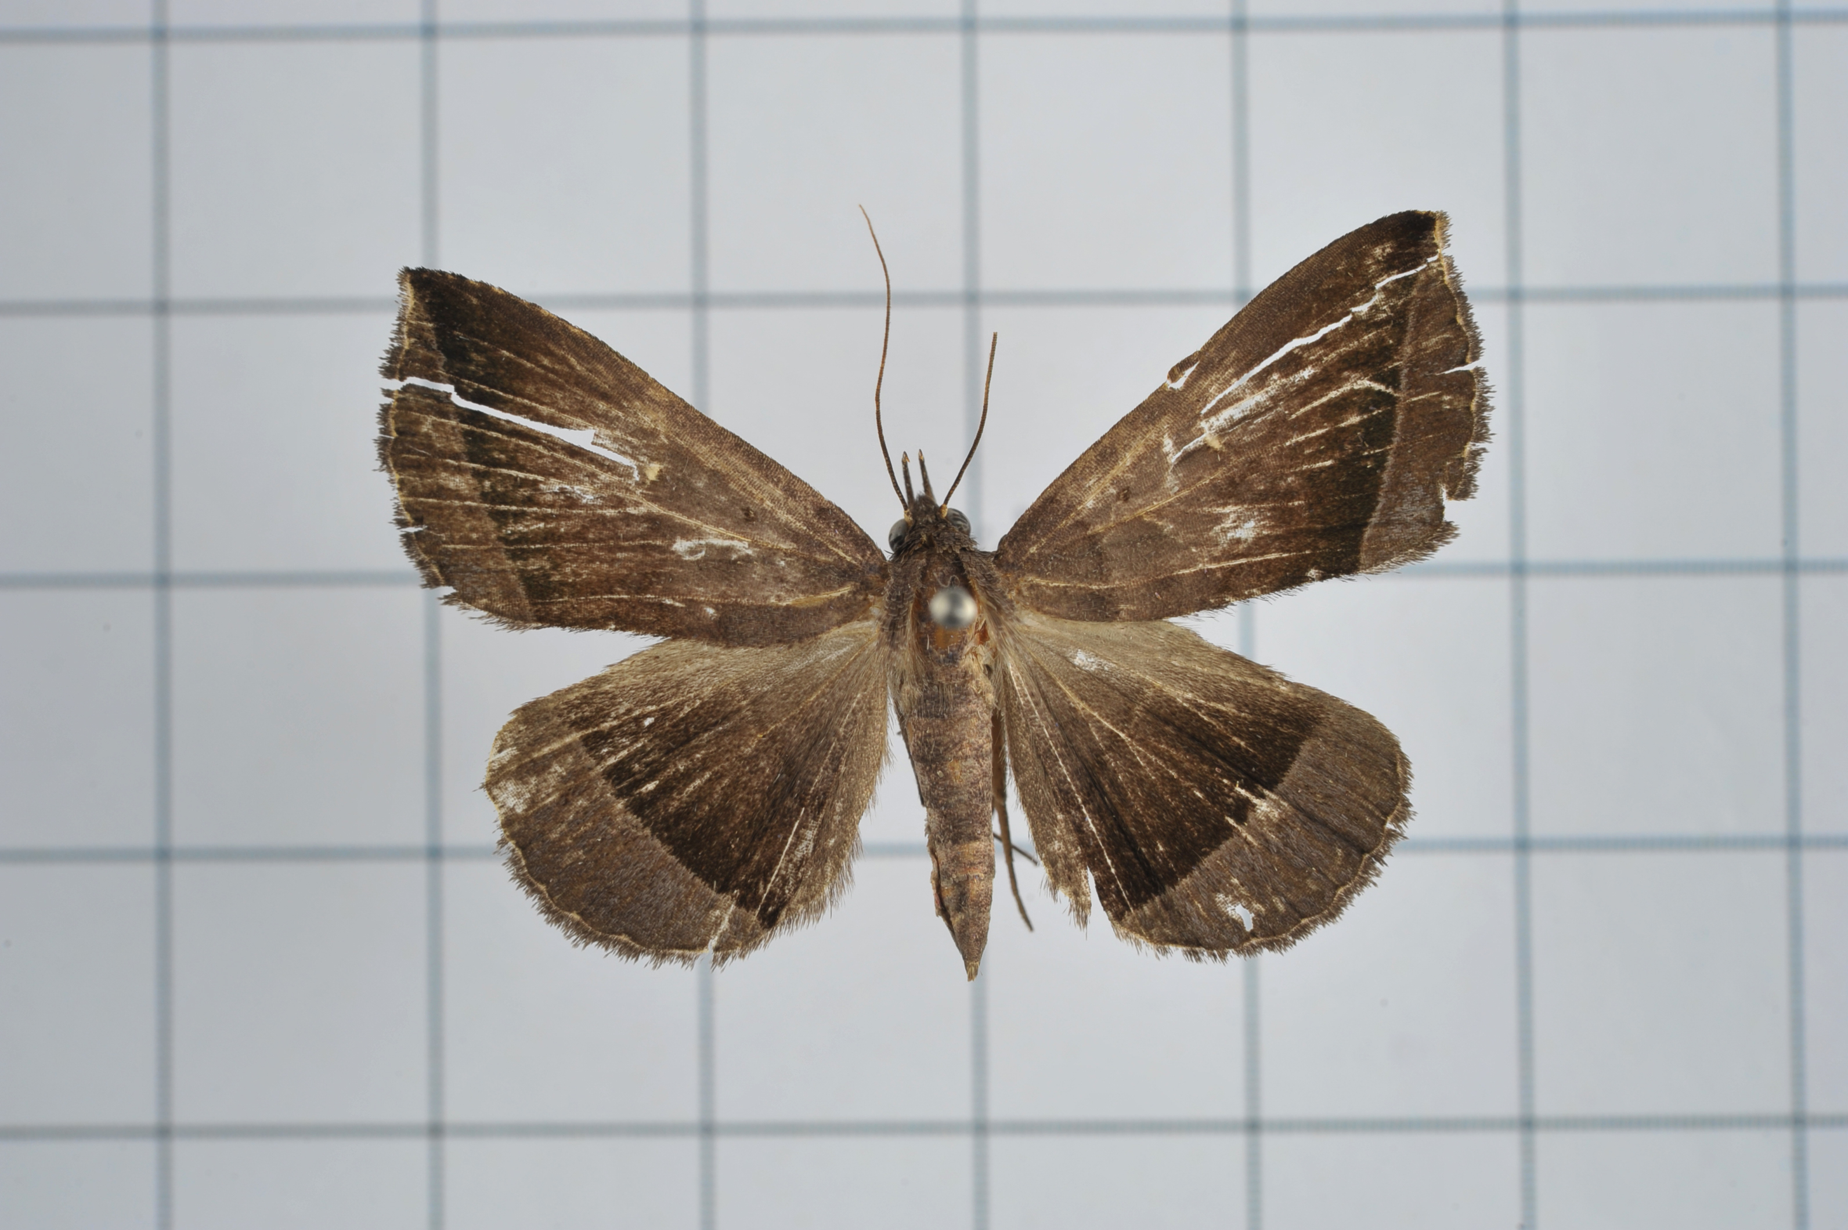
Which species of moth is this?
Hadennia hisbonalis
